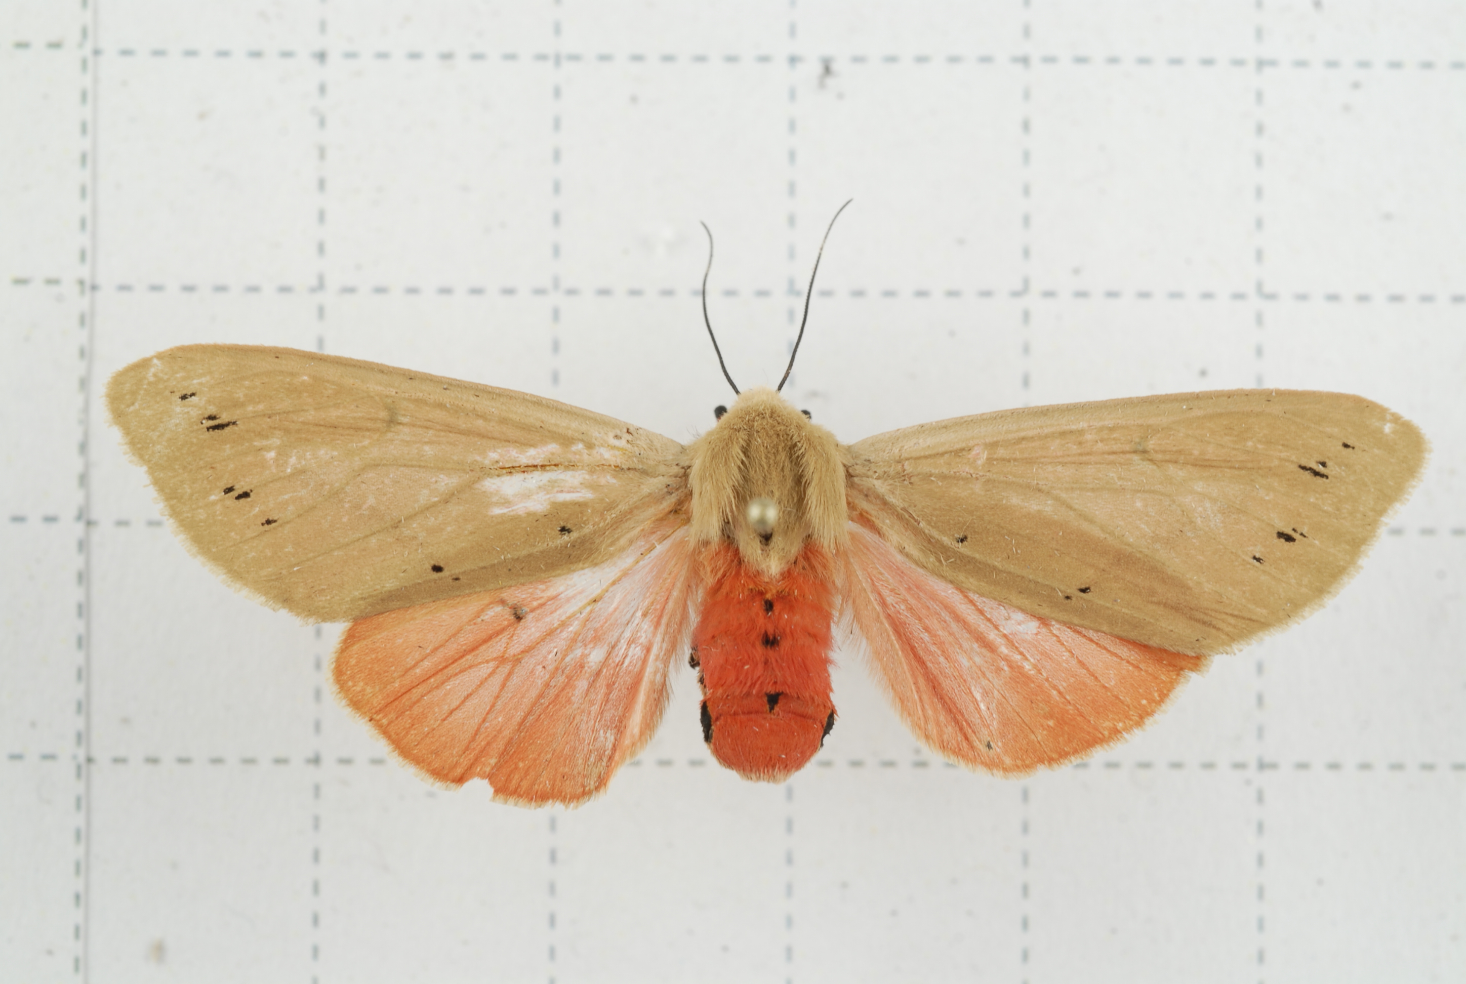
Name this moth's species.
Spilarctia wilemani
